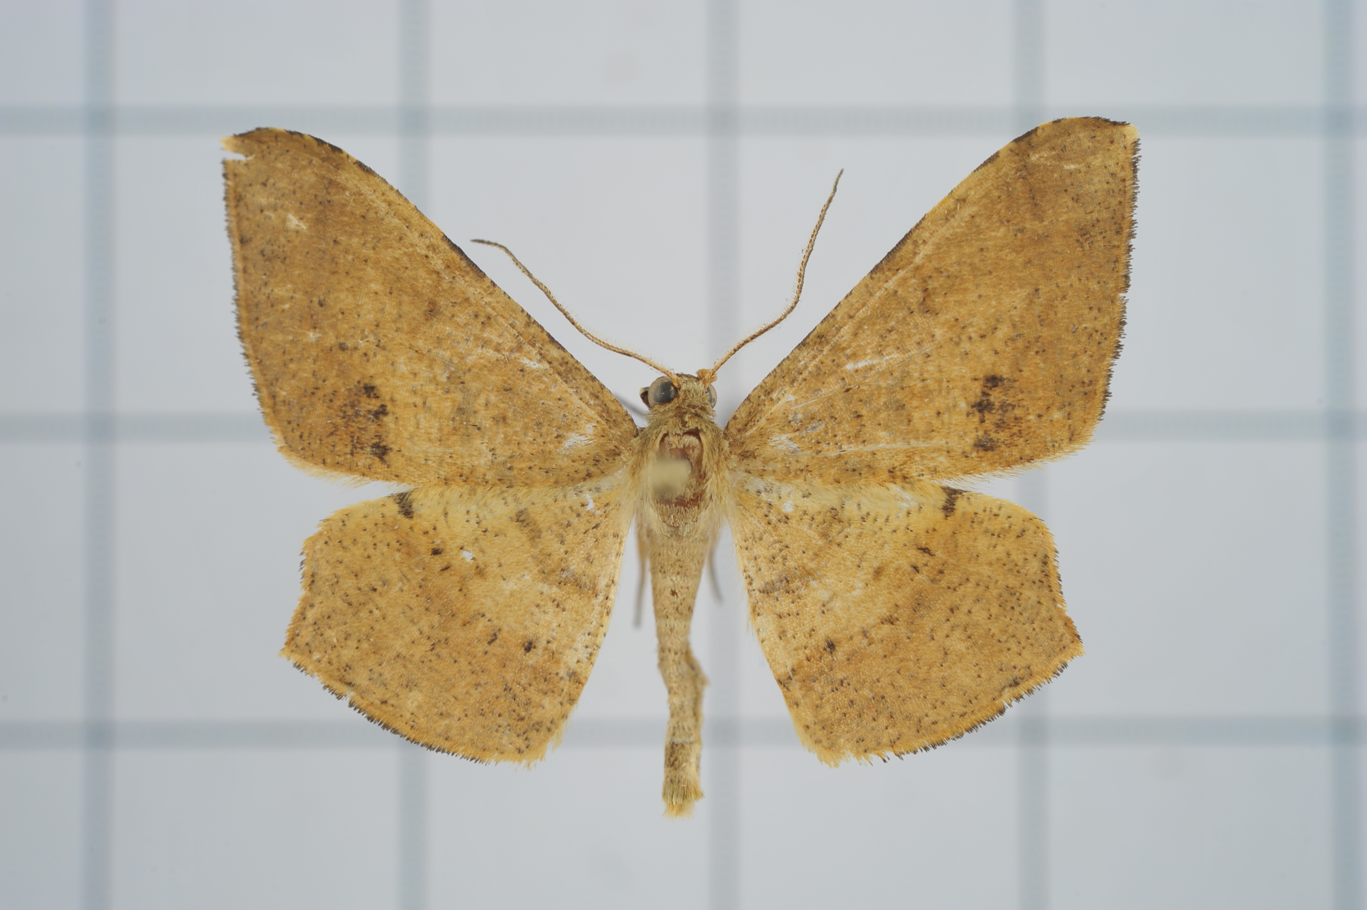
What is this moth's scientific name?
Krananda falcata
